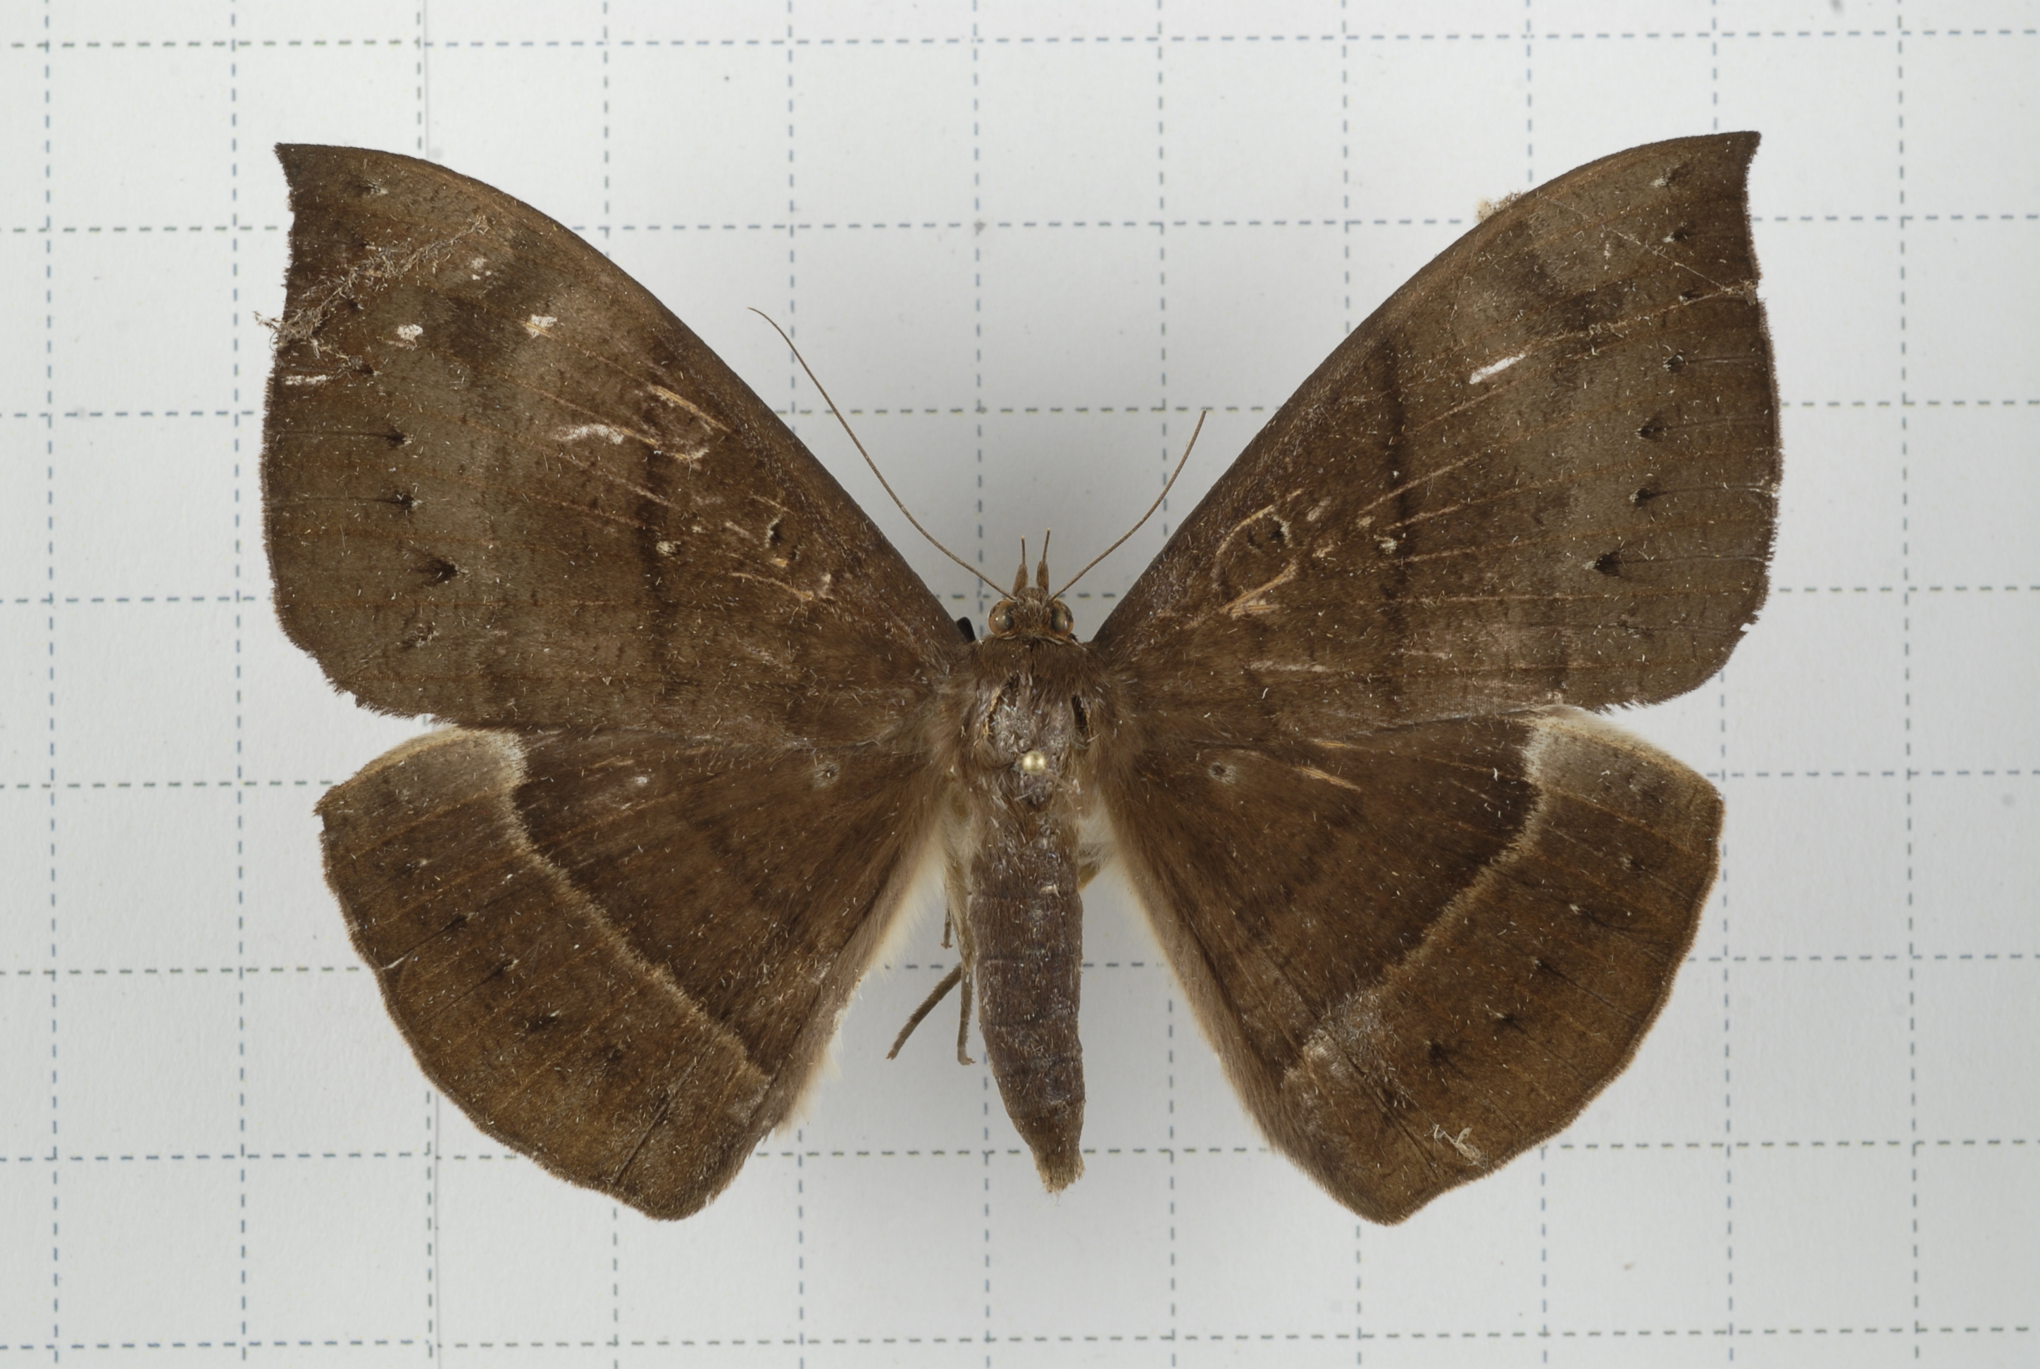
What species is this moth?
Lygniodes hypoleuca
